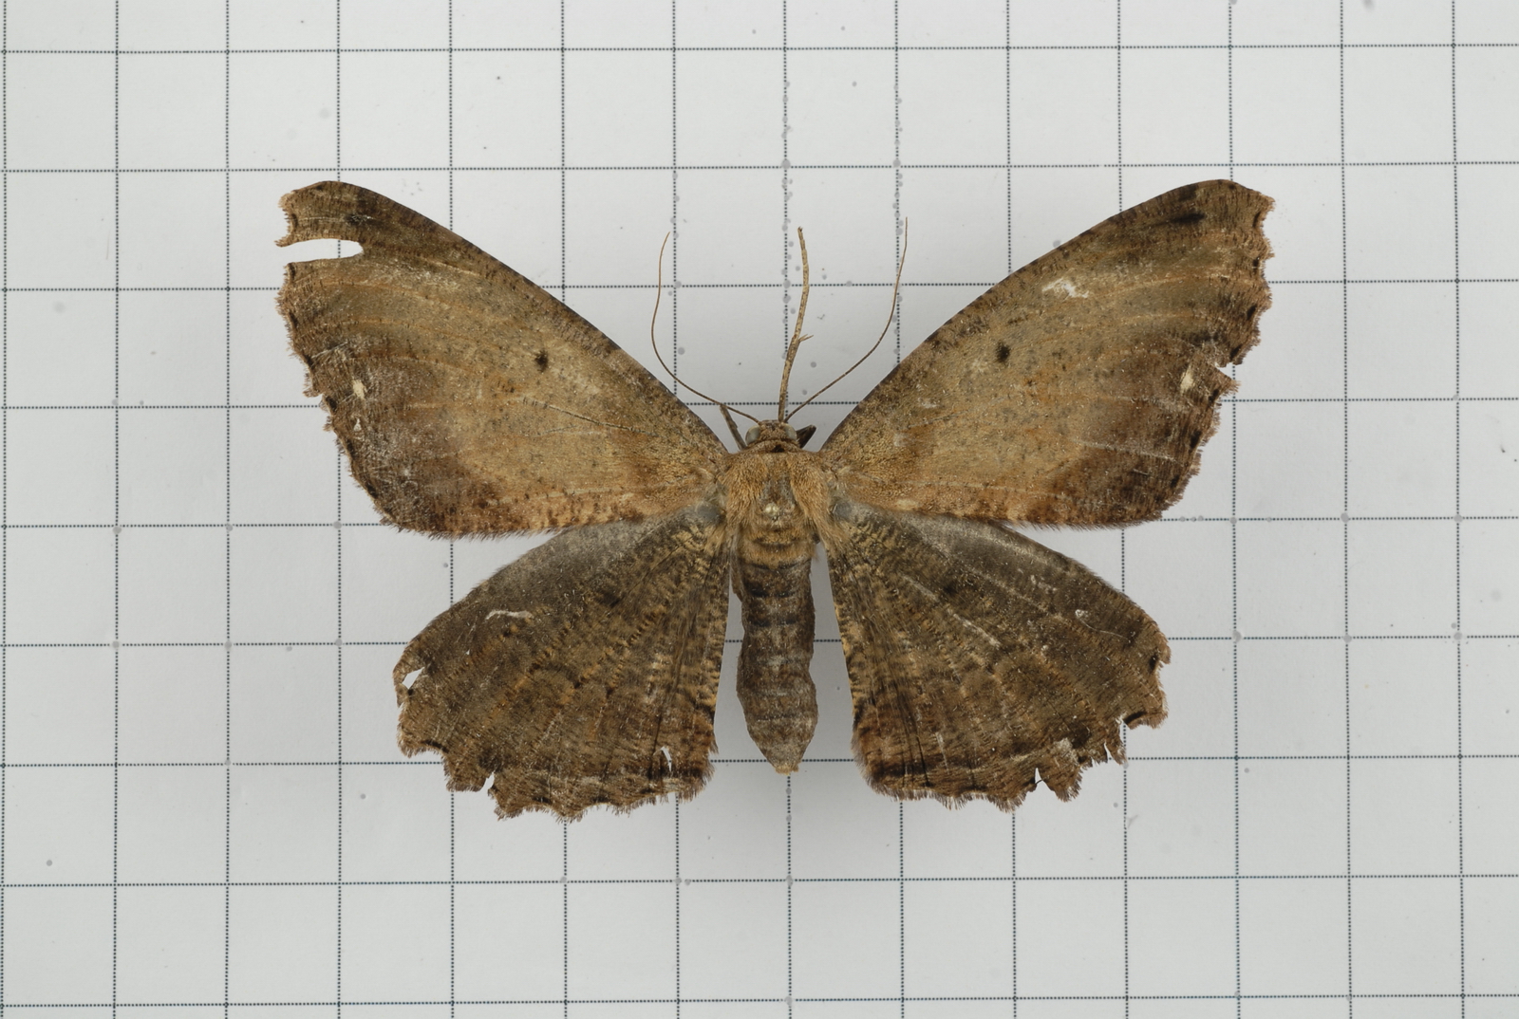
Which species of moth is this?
Chorodna creataria
